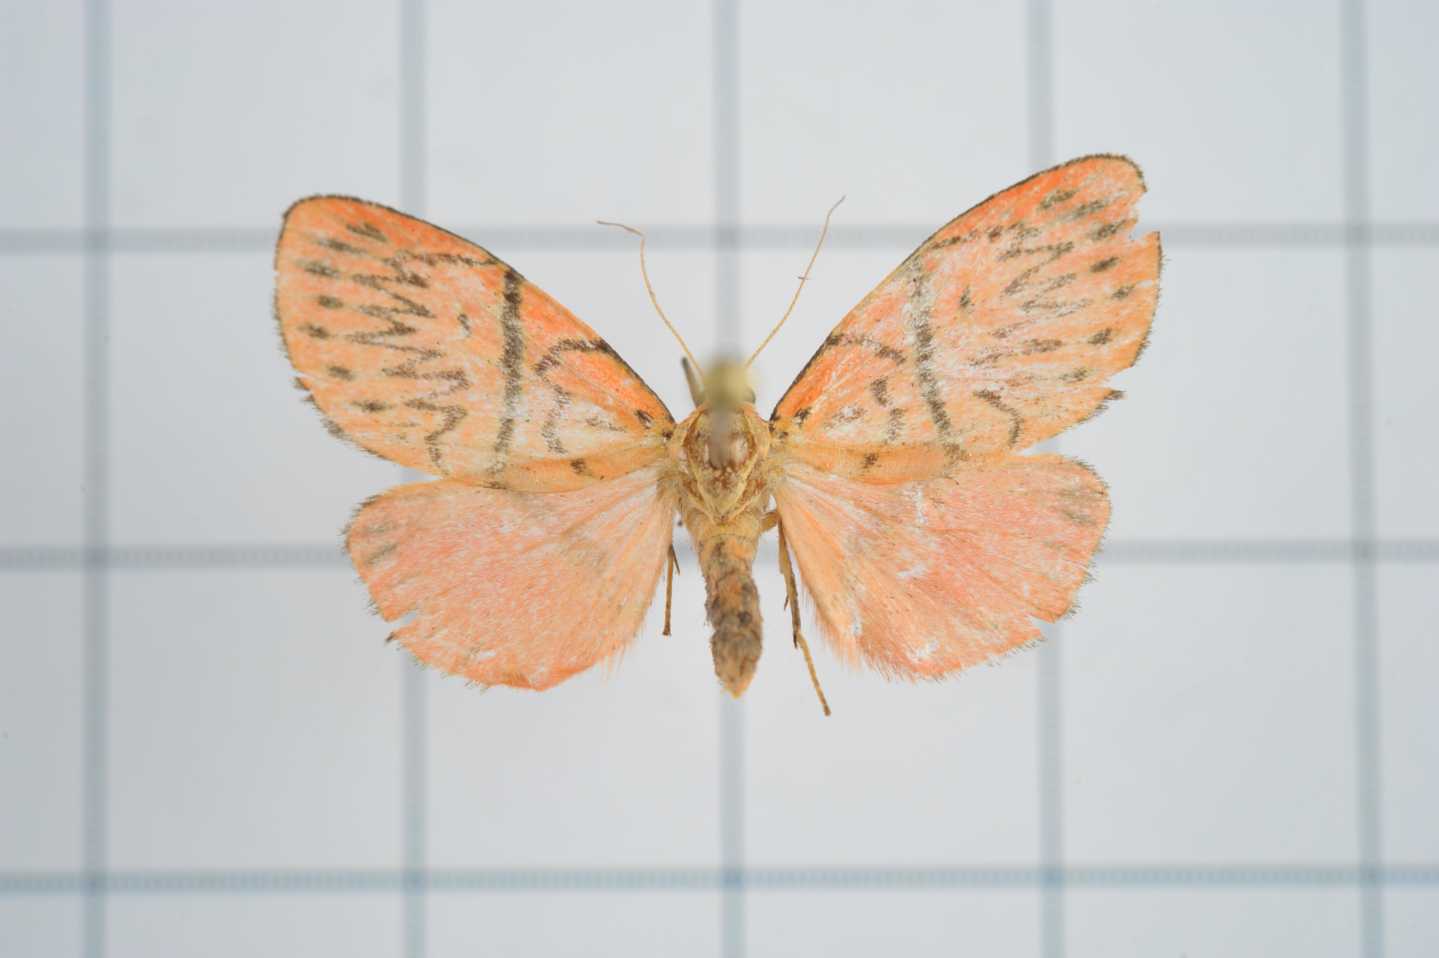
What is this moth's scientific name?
Sesapa honbaensis
